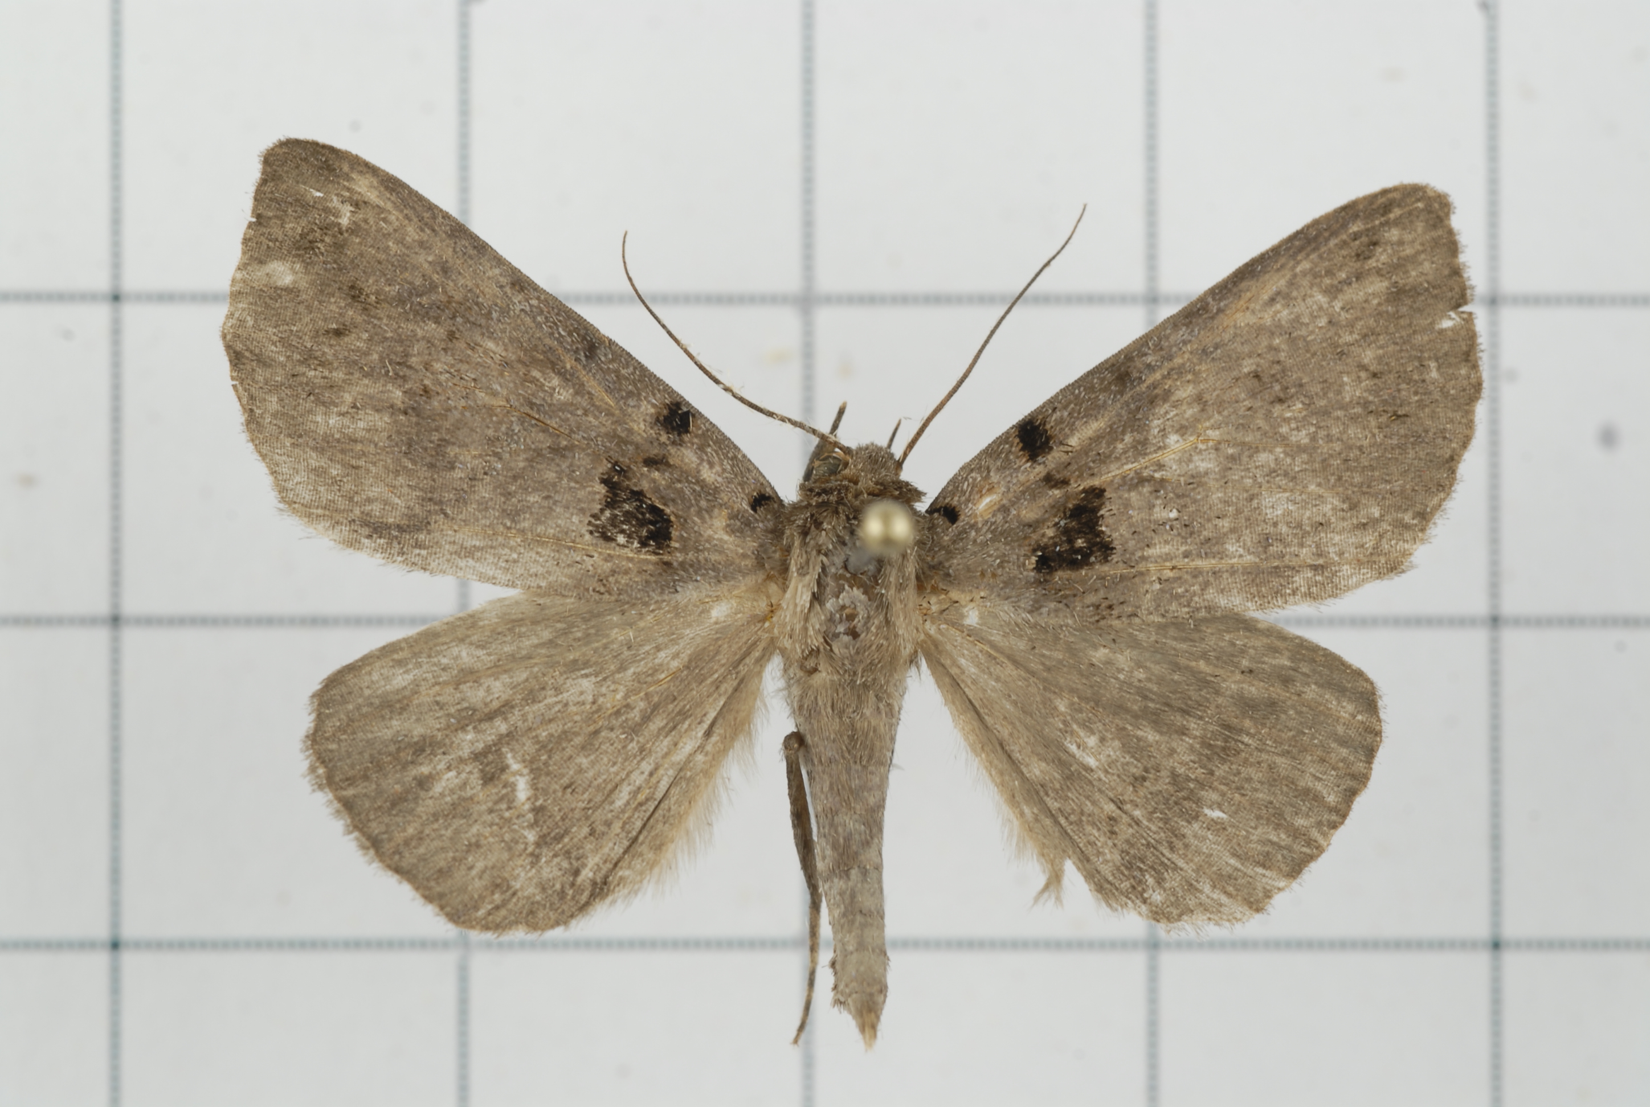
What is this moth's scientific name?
Avatha bipartita
